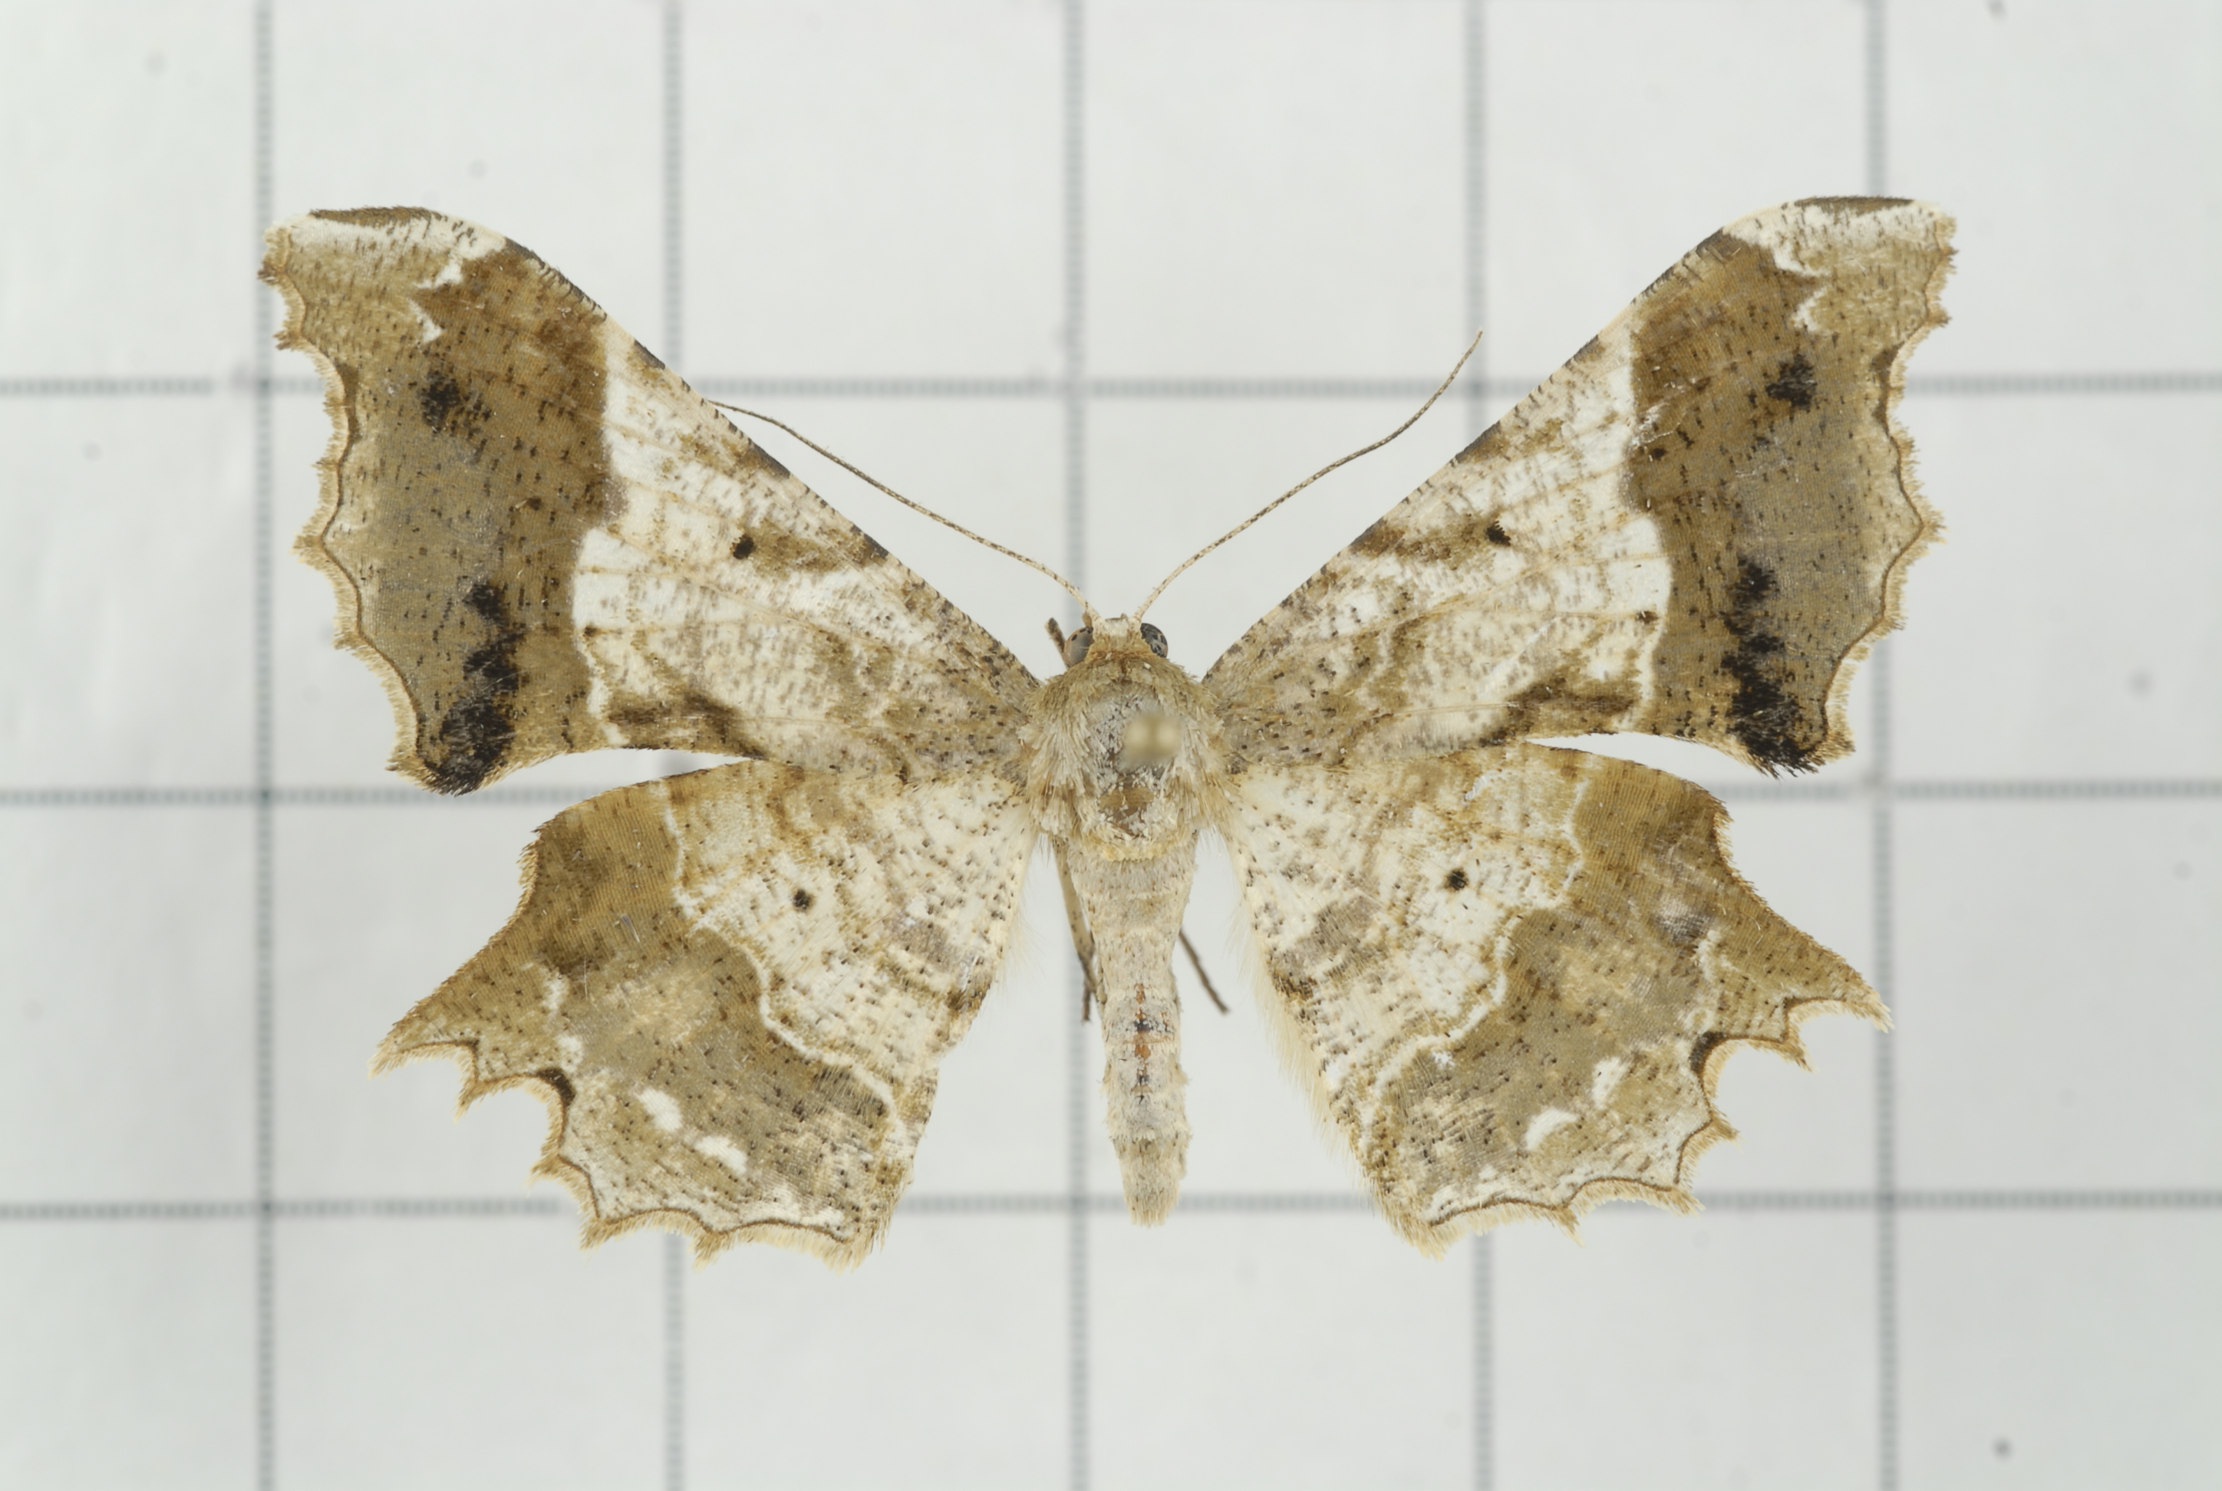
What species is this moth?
Krananda oliveomarginata
